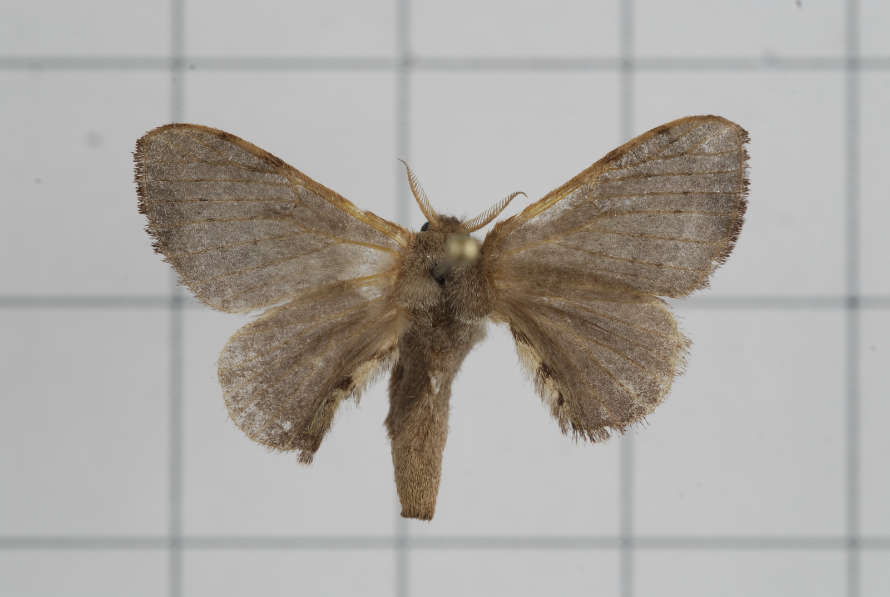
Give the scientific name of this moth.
Trilocha varians
